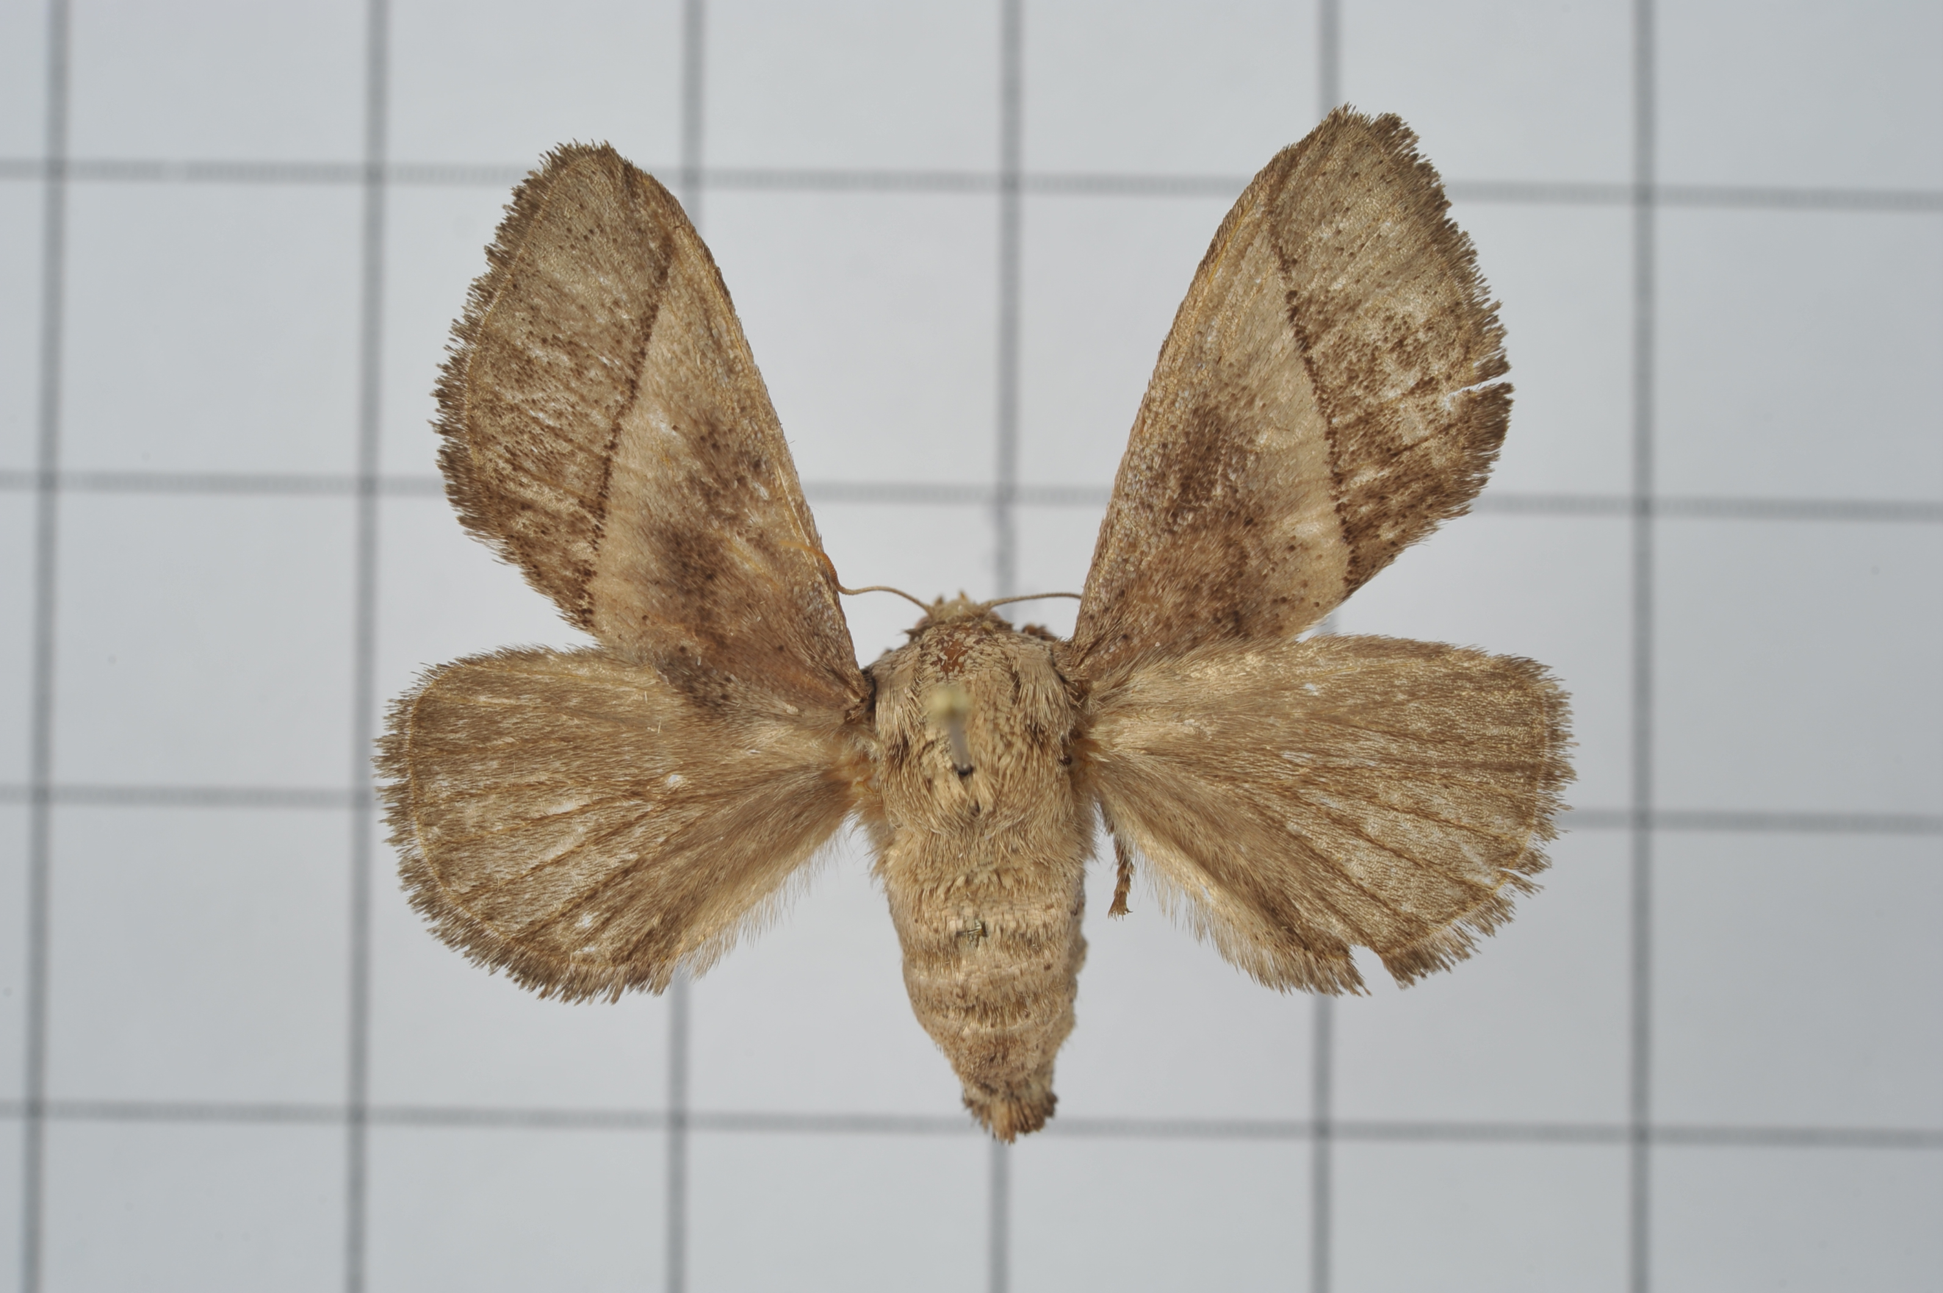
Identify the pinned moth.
Thosea sinensis
